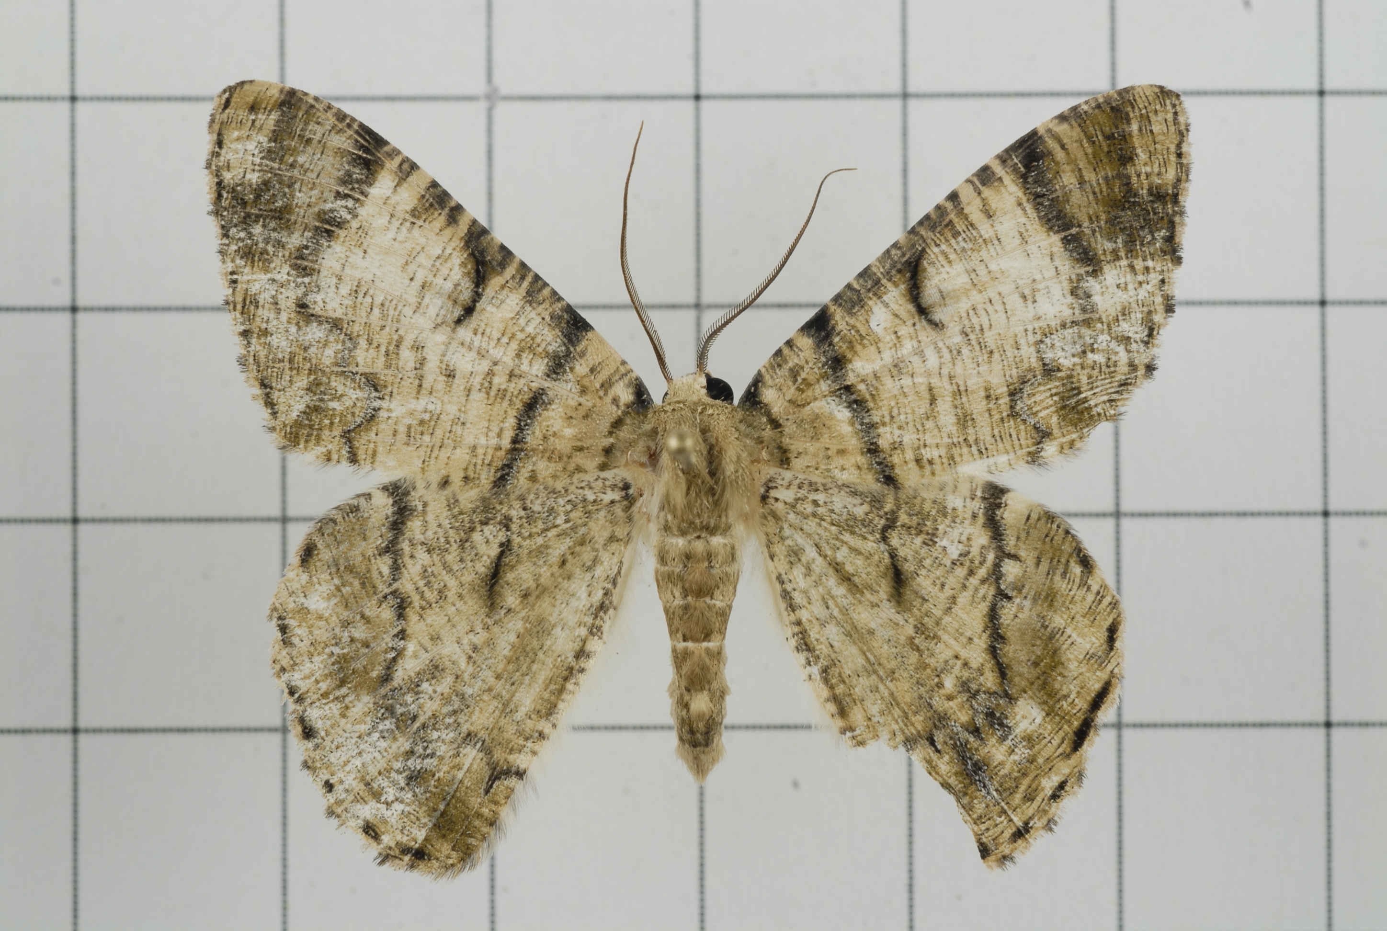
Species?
Lophophelma iterans onerosus
